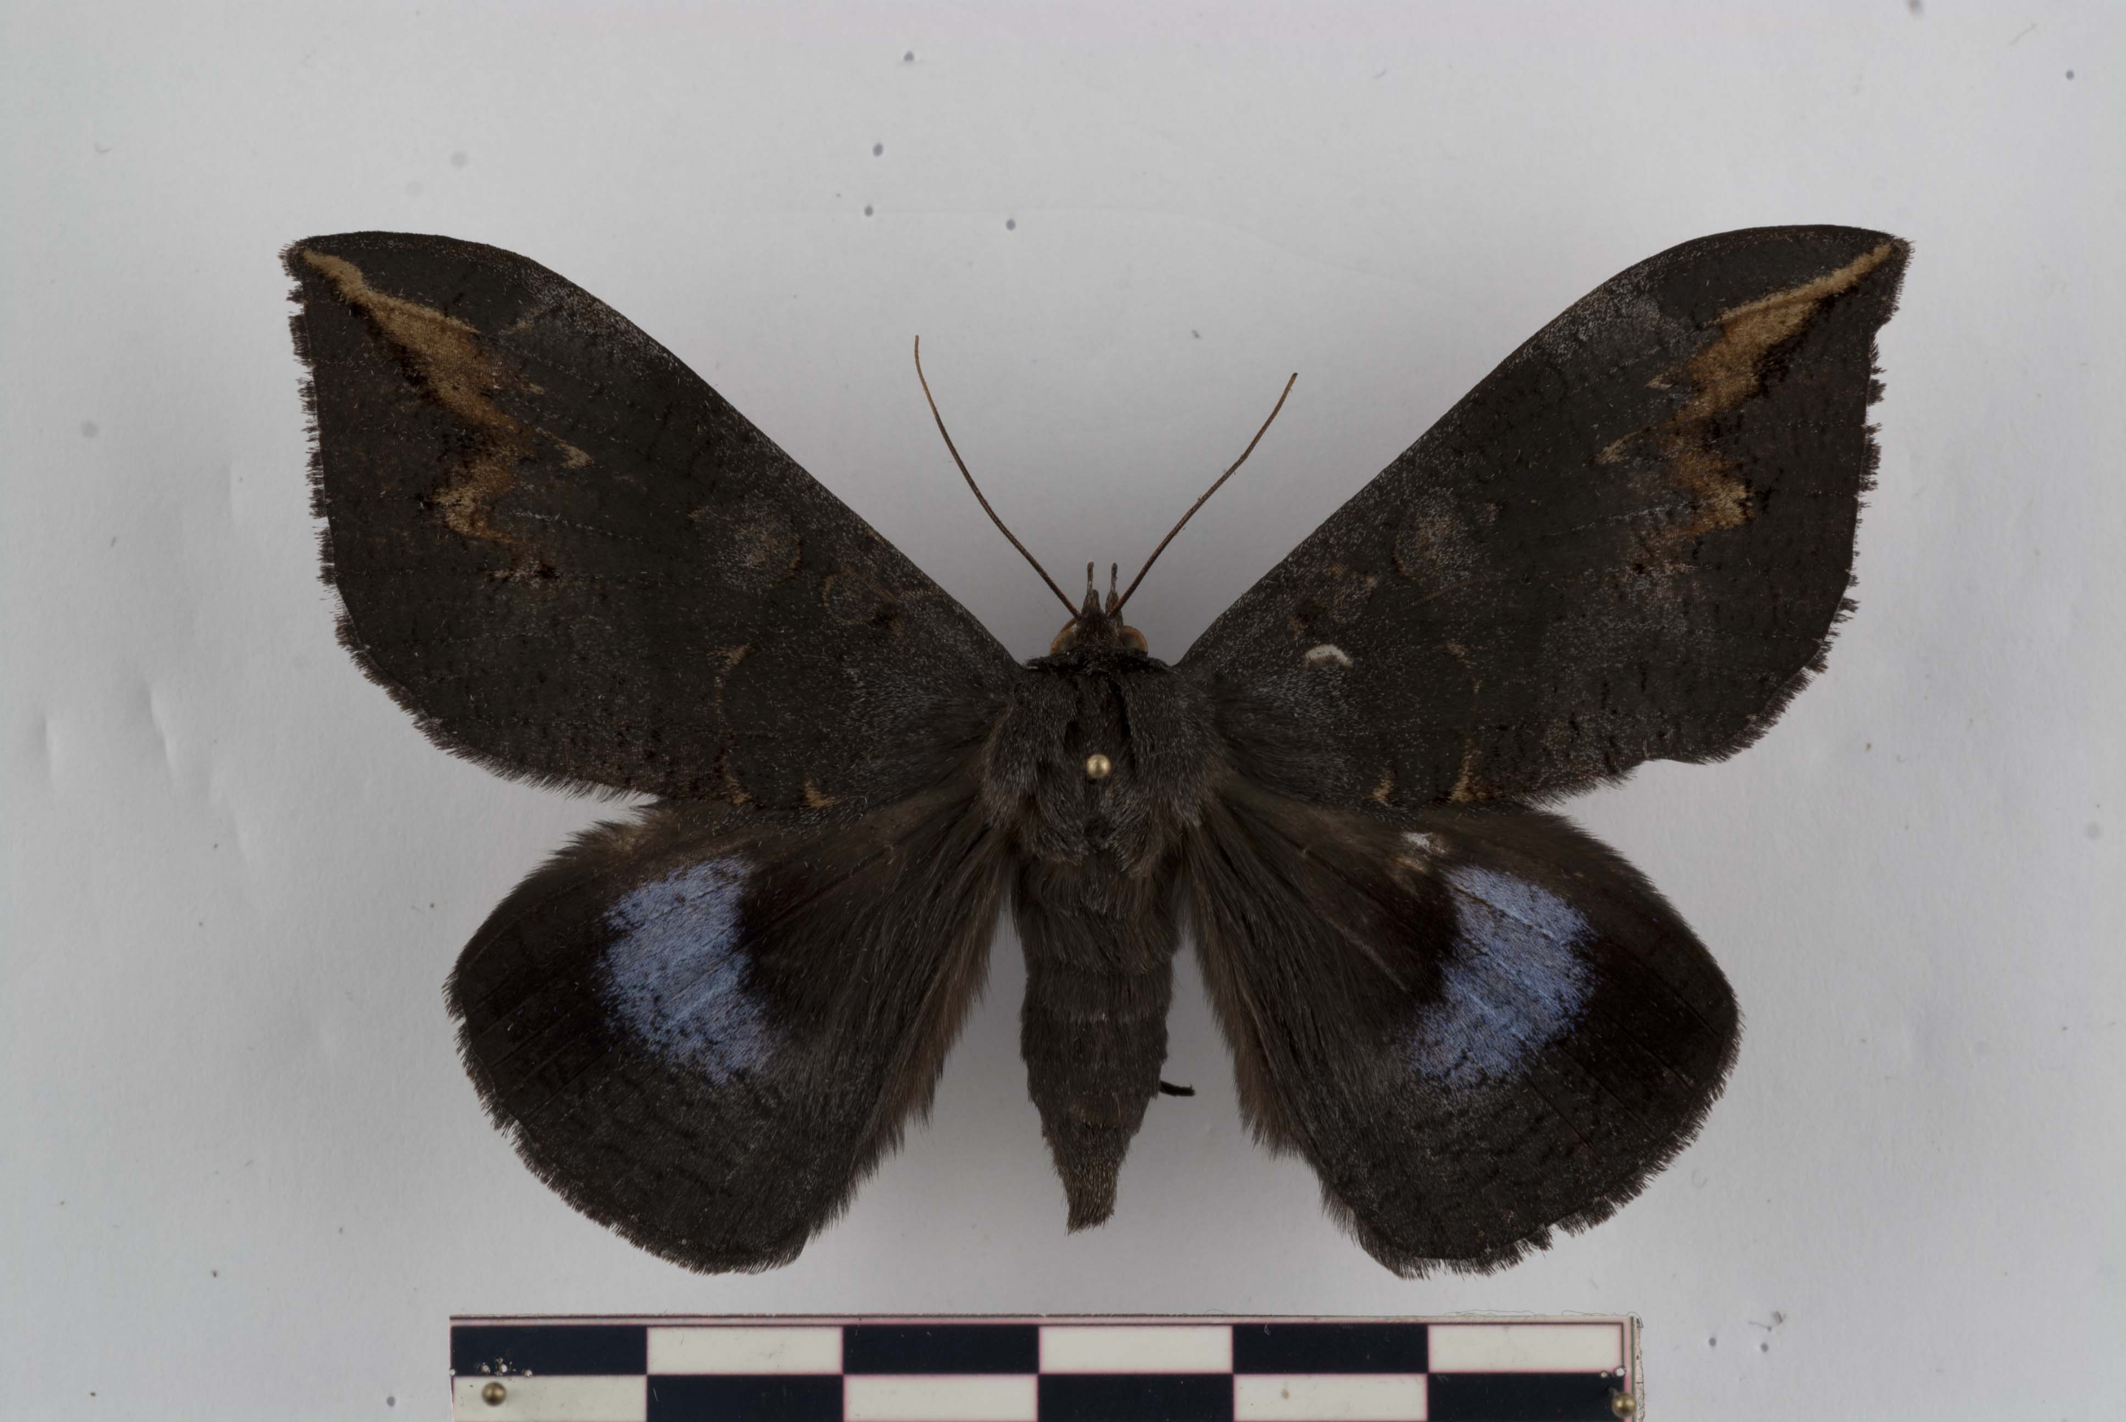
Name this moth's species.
Ischyja ferrifracta
